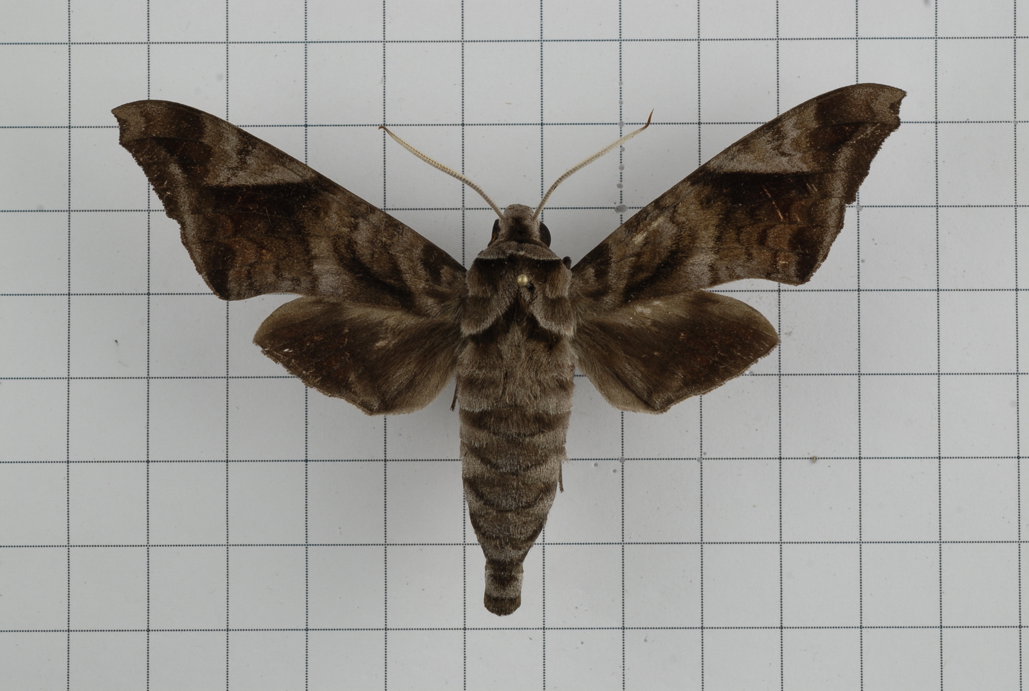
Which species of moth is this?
Acosmeryx naga metanaga
